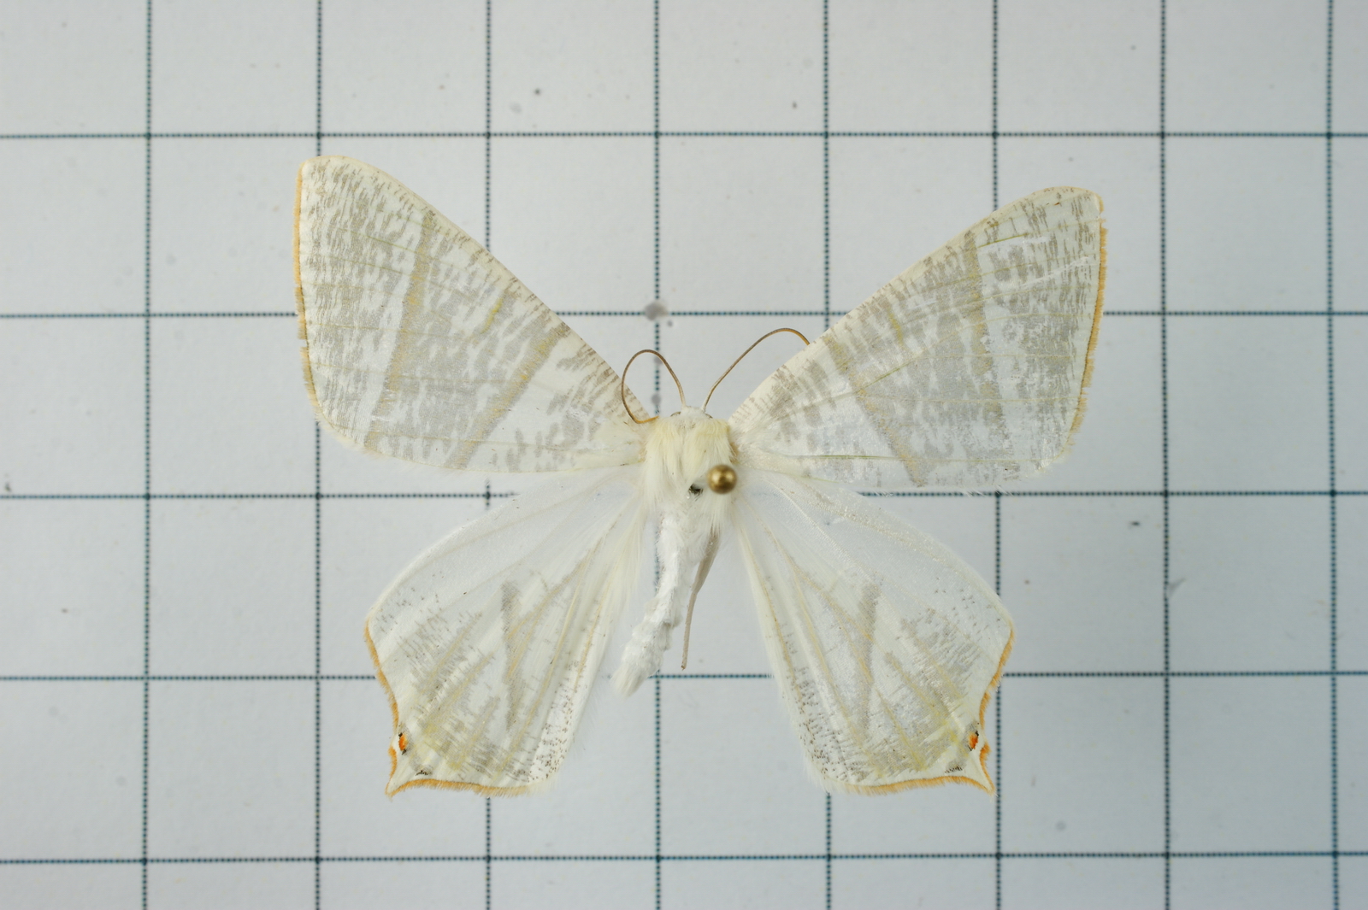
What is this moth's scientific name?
Ourapteryx inspersa
